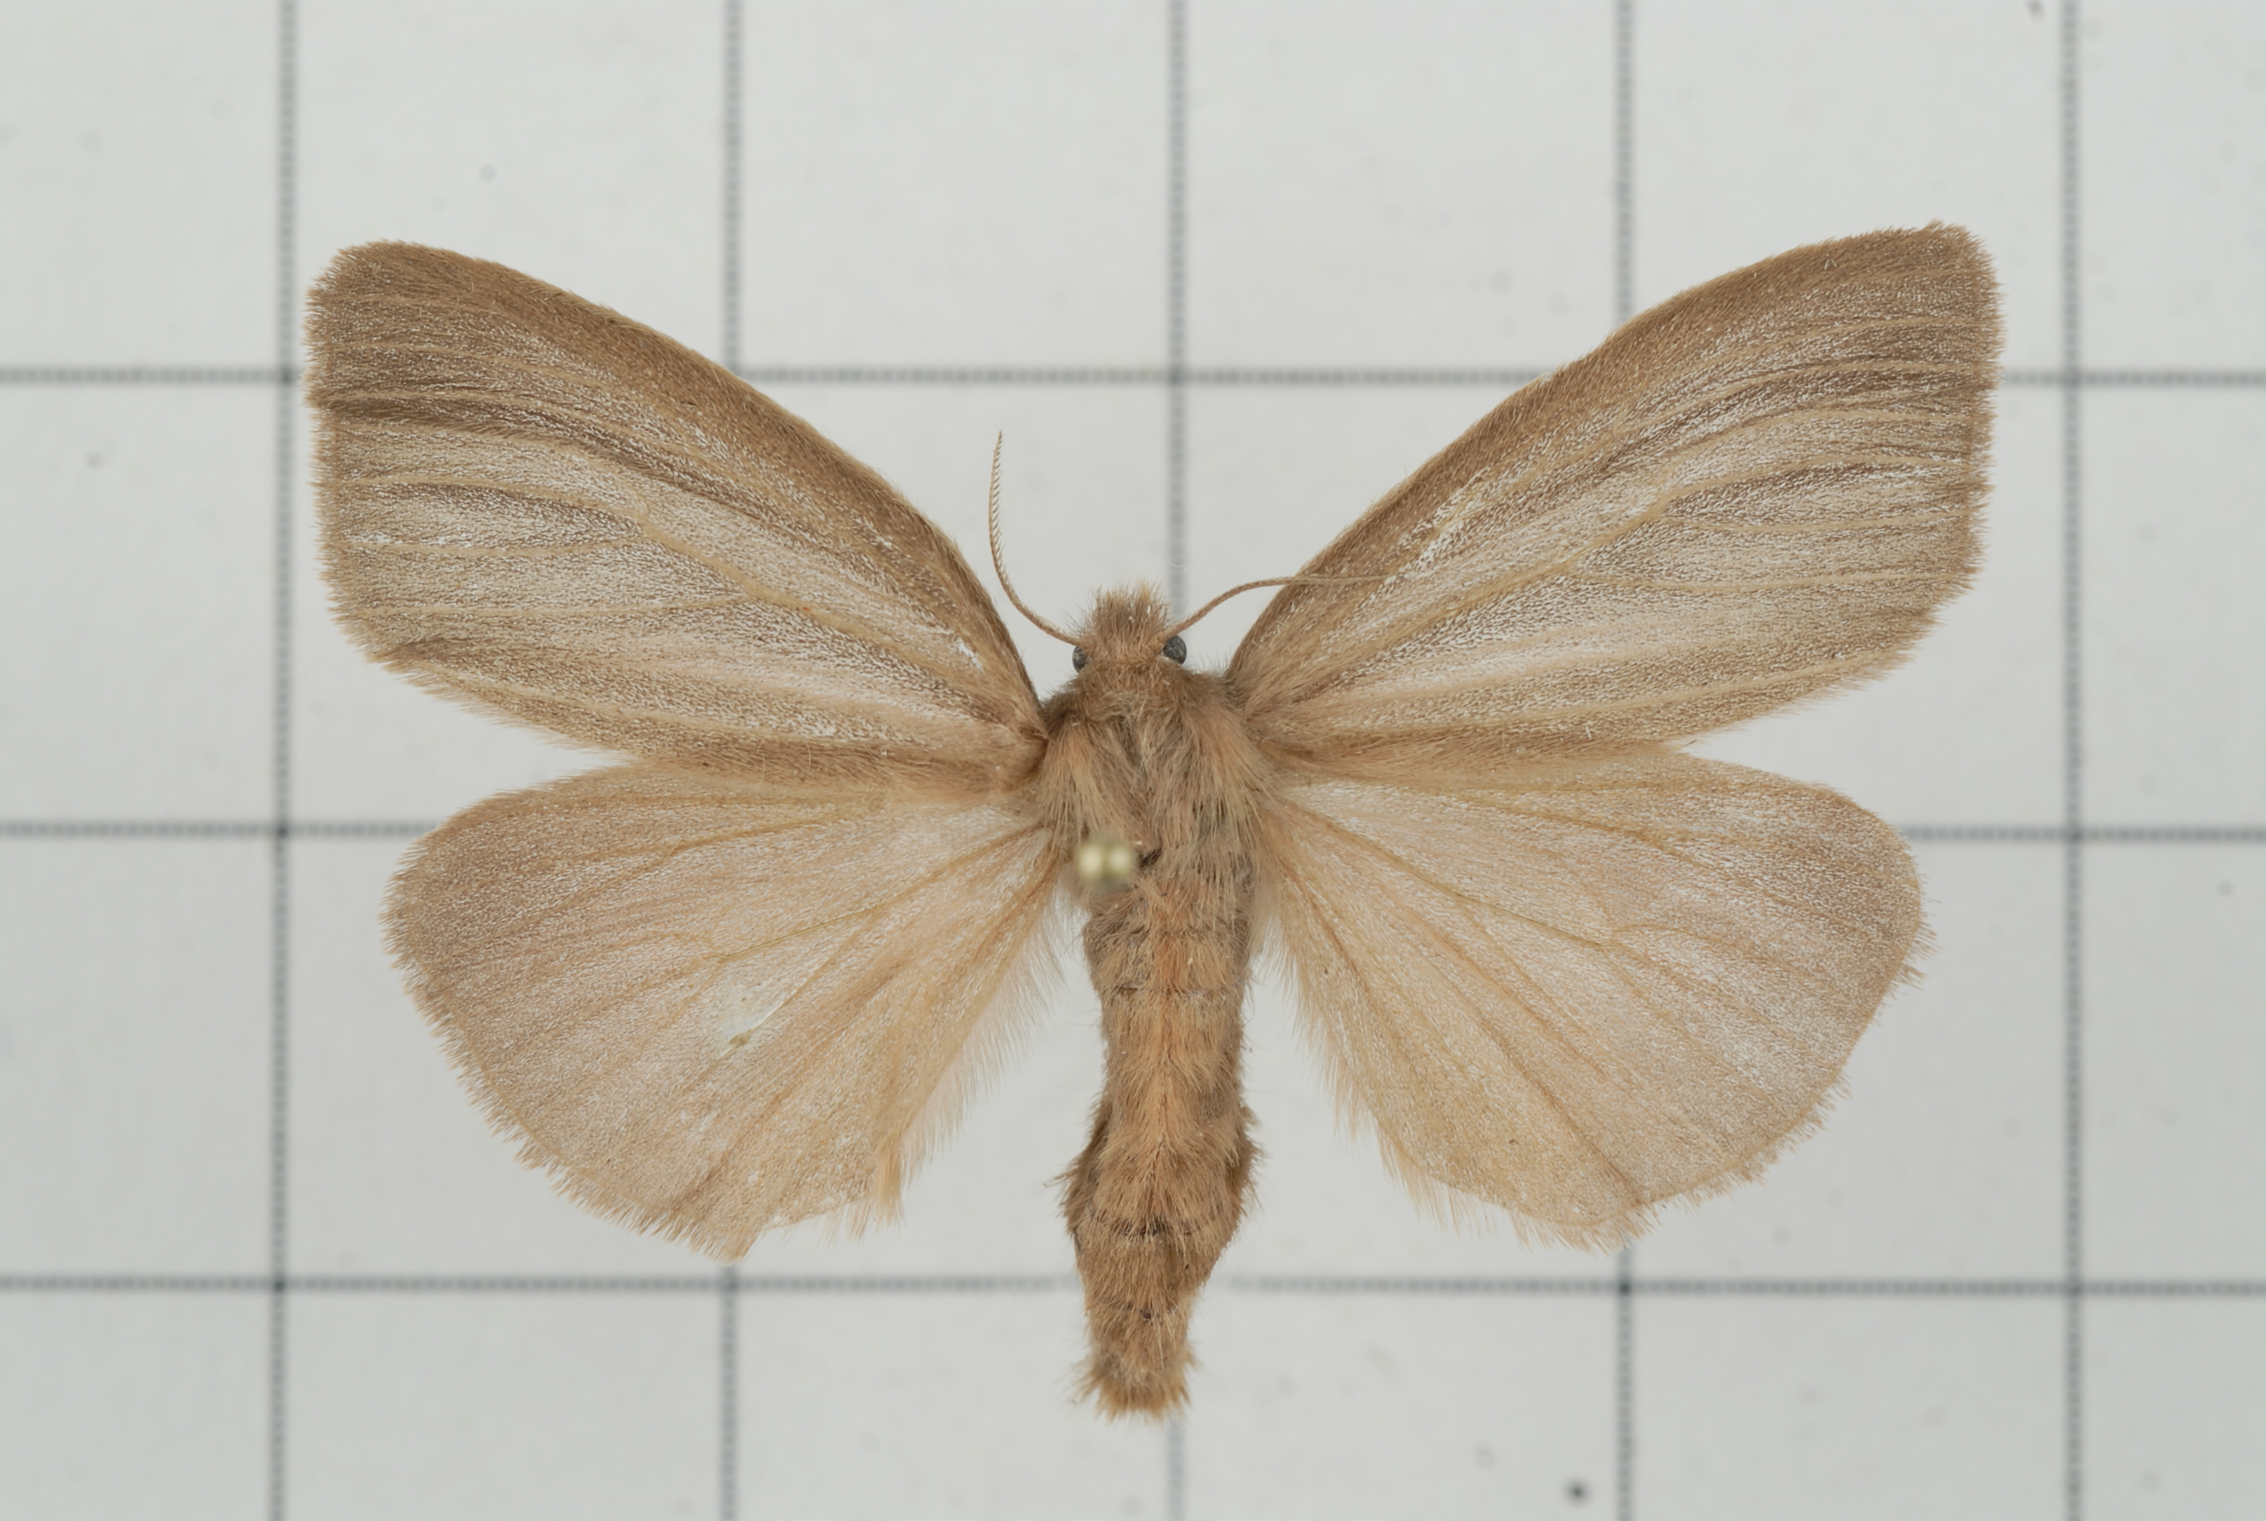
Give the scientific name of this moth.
Pantana substrigosa
